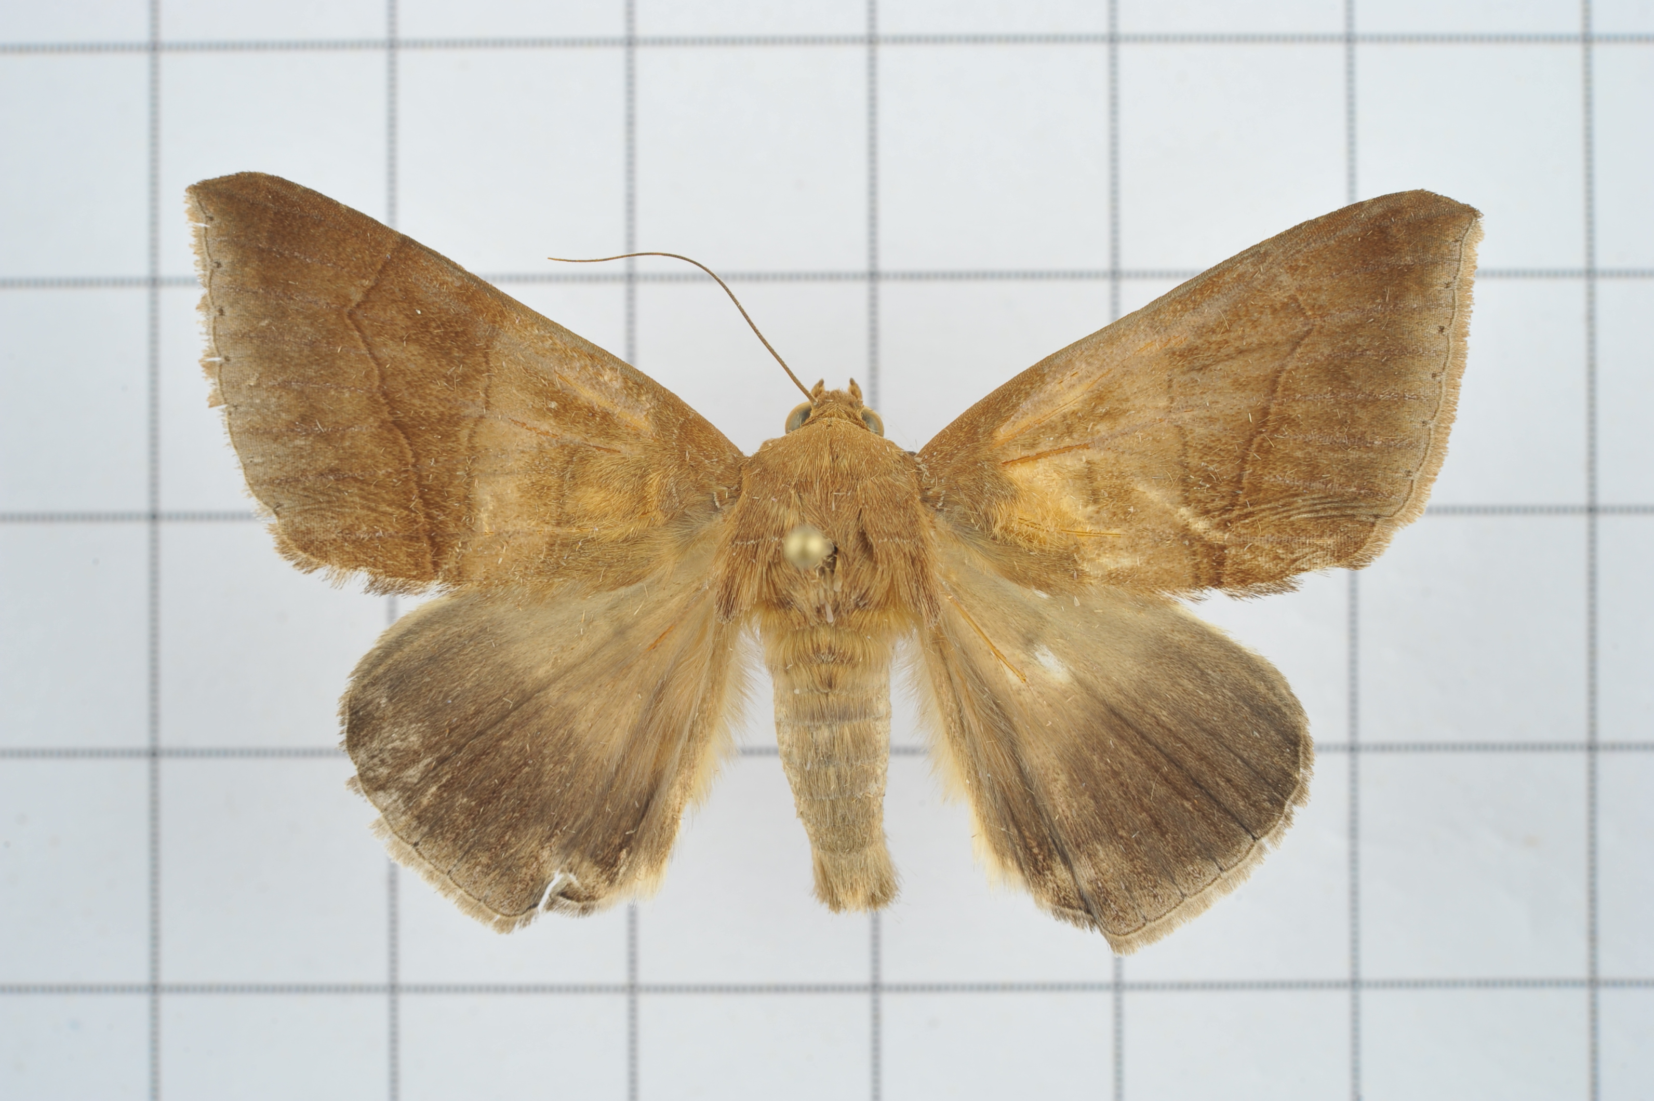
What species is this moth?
Bastilla absentimacula
